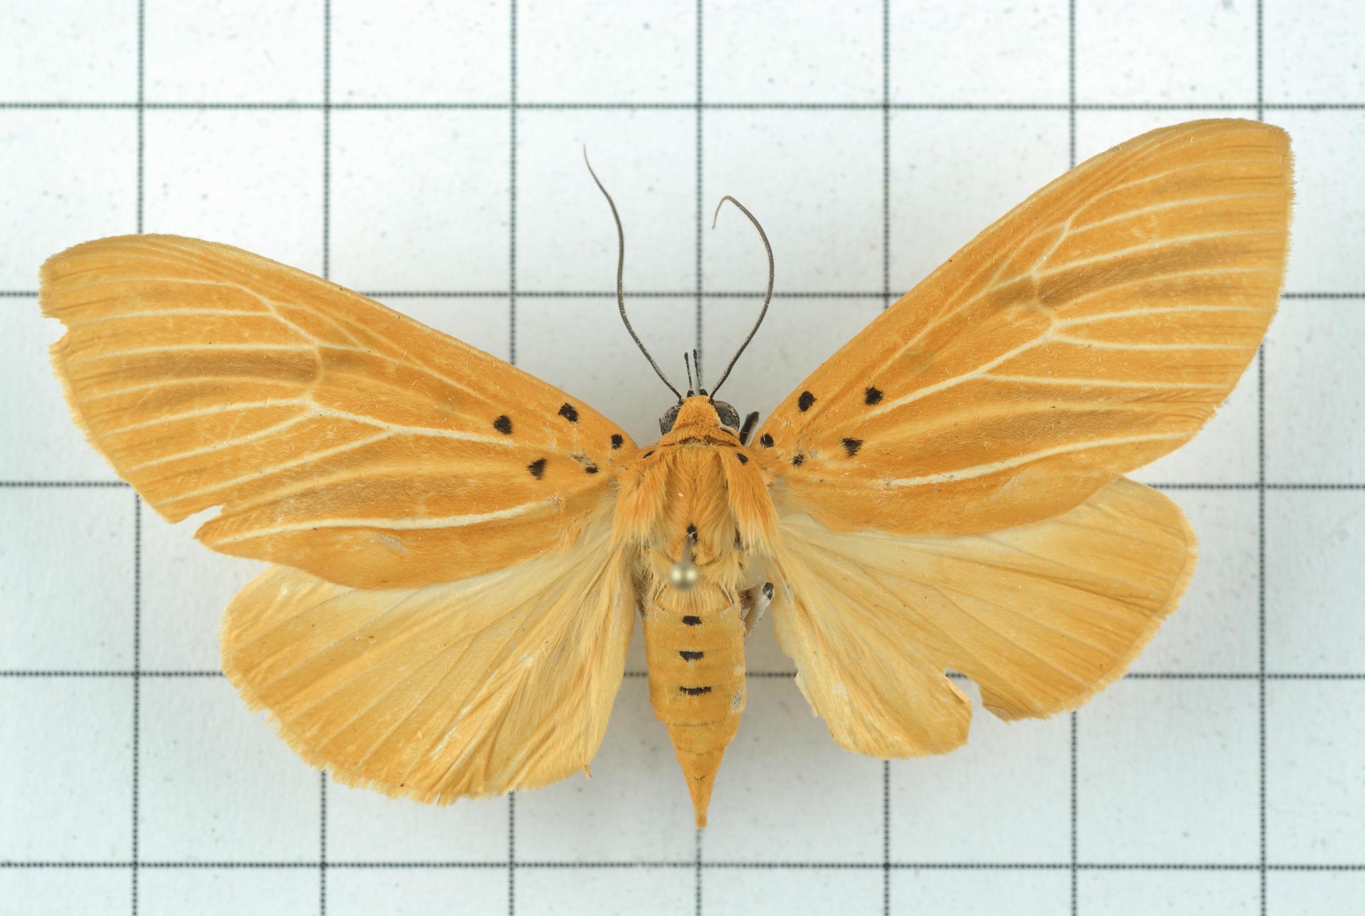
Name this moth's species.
Asota egens confinis
